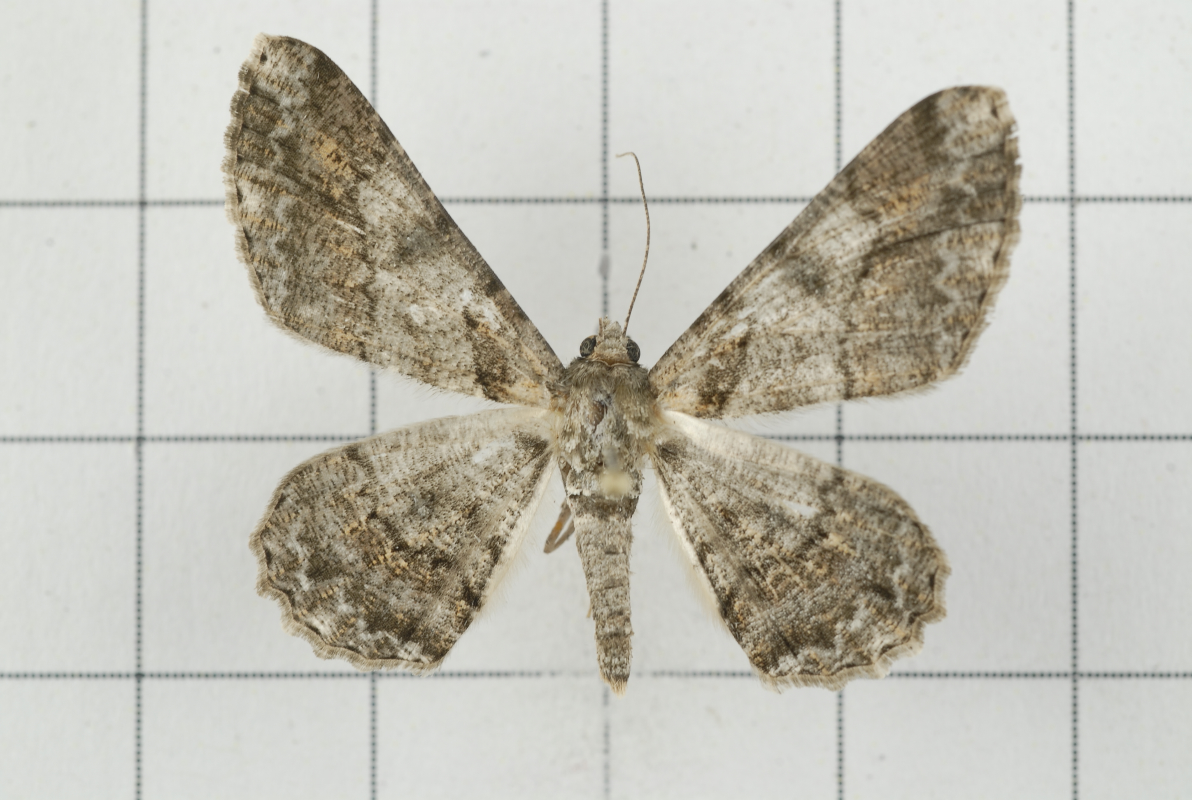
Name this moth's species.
Cleora alienaria
